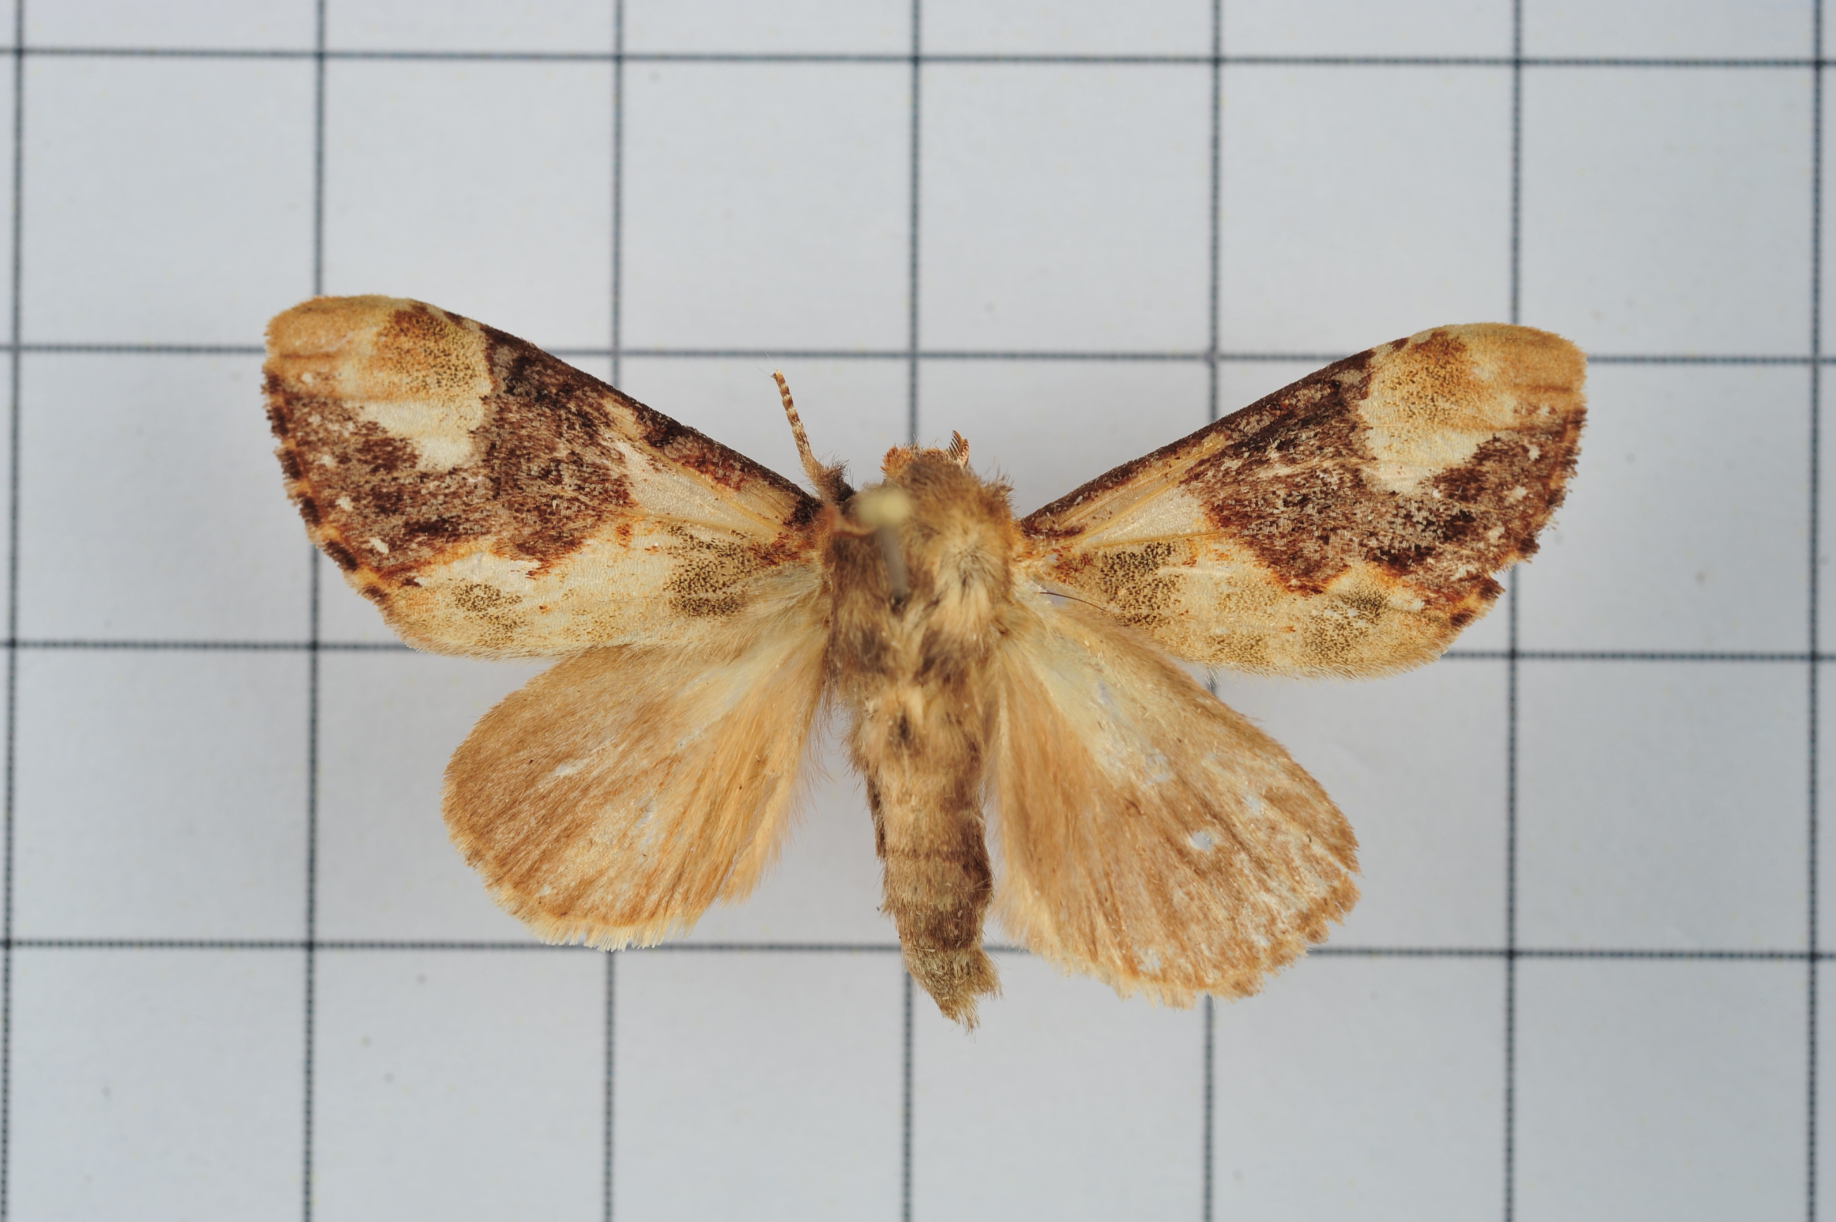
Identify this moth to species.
Formofentonia orbifer rotundata
